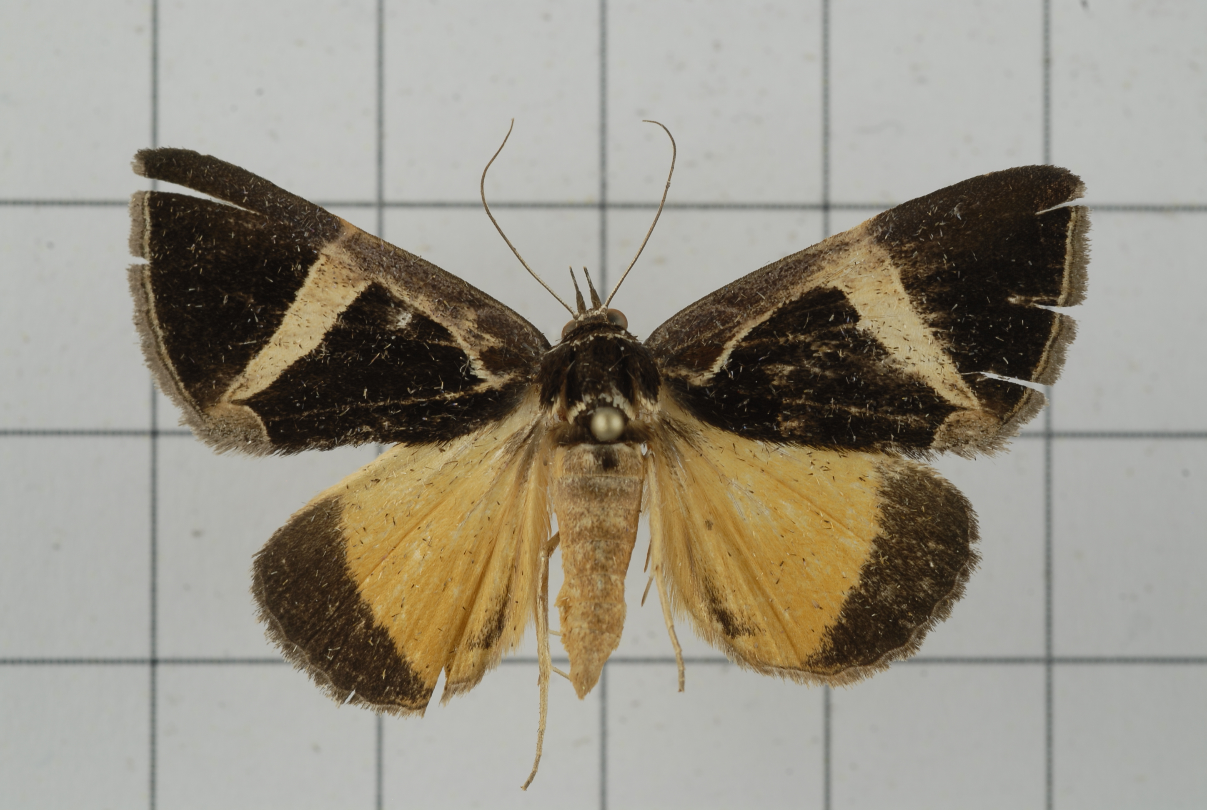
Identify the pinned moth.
Fodina contigua
